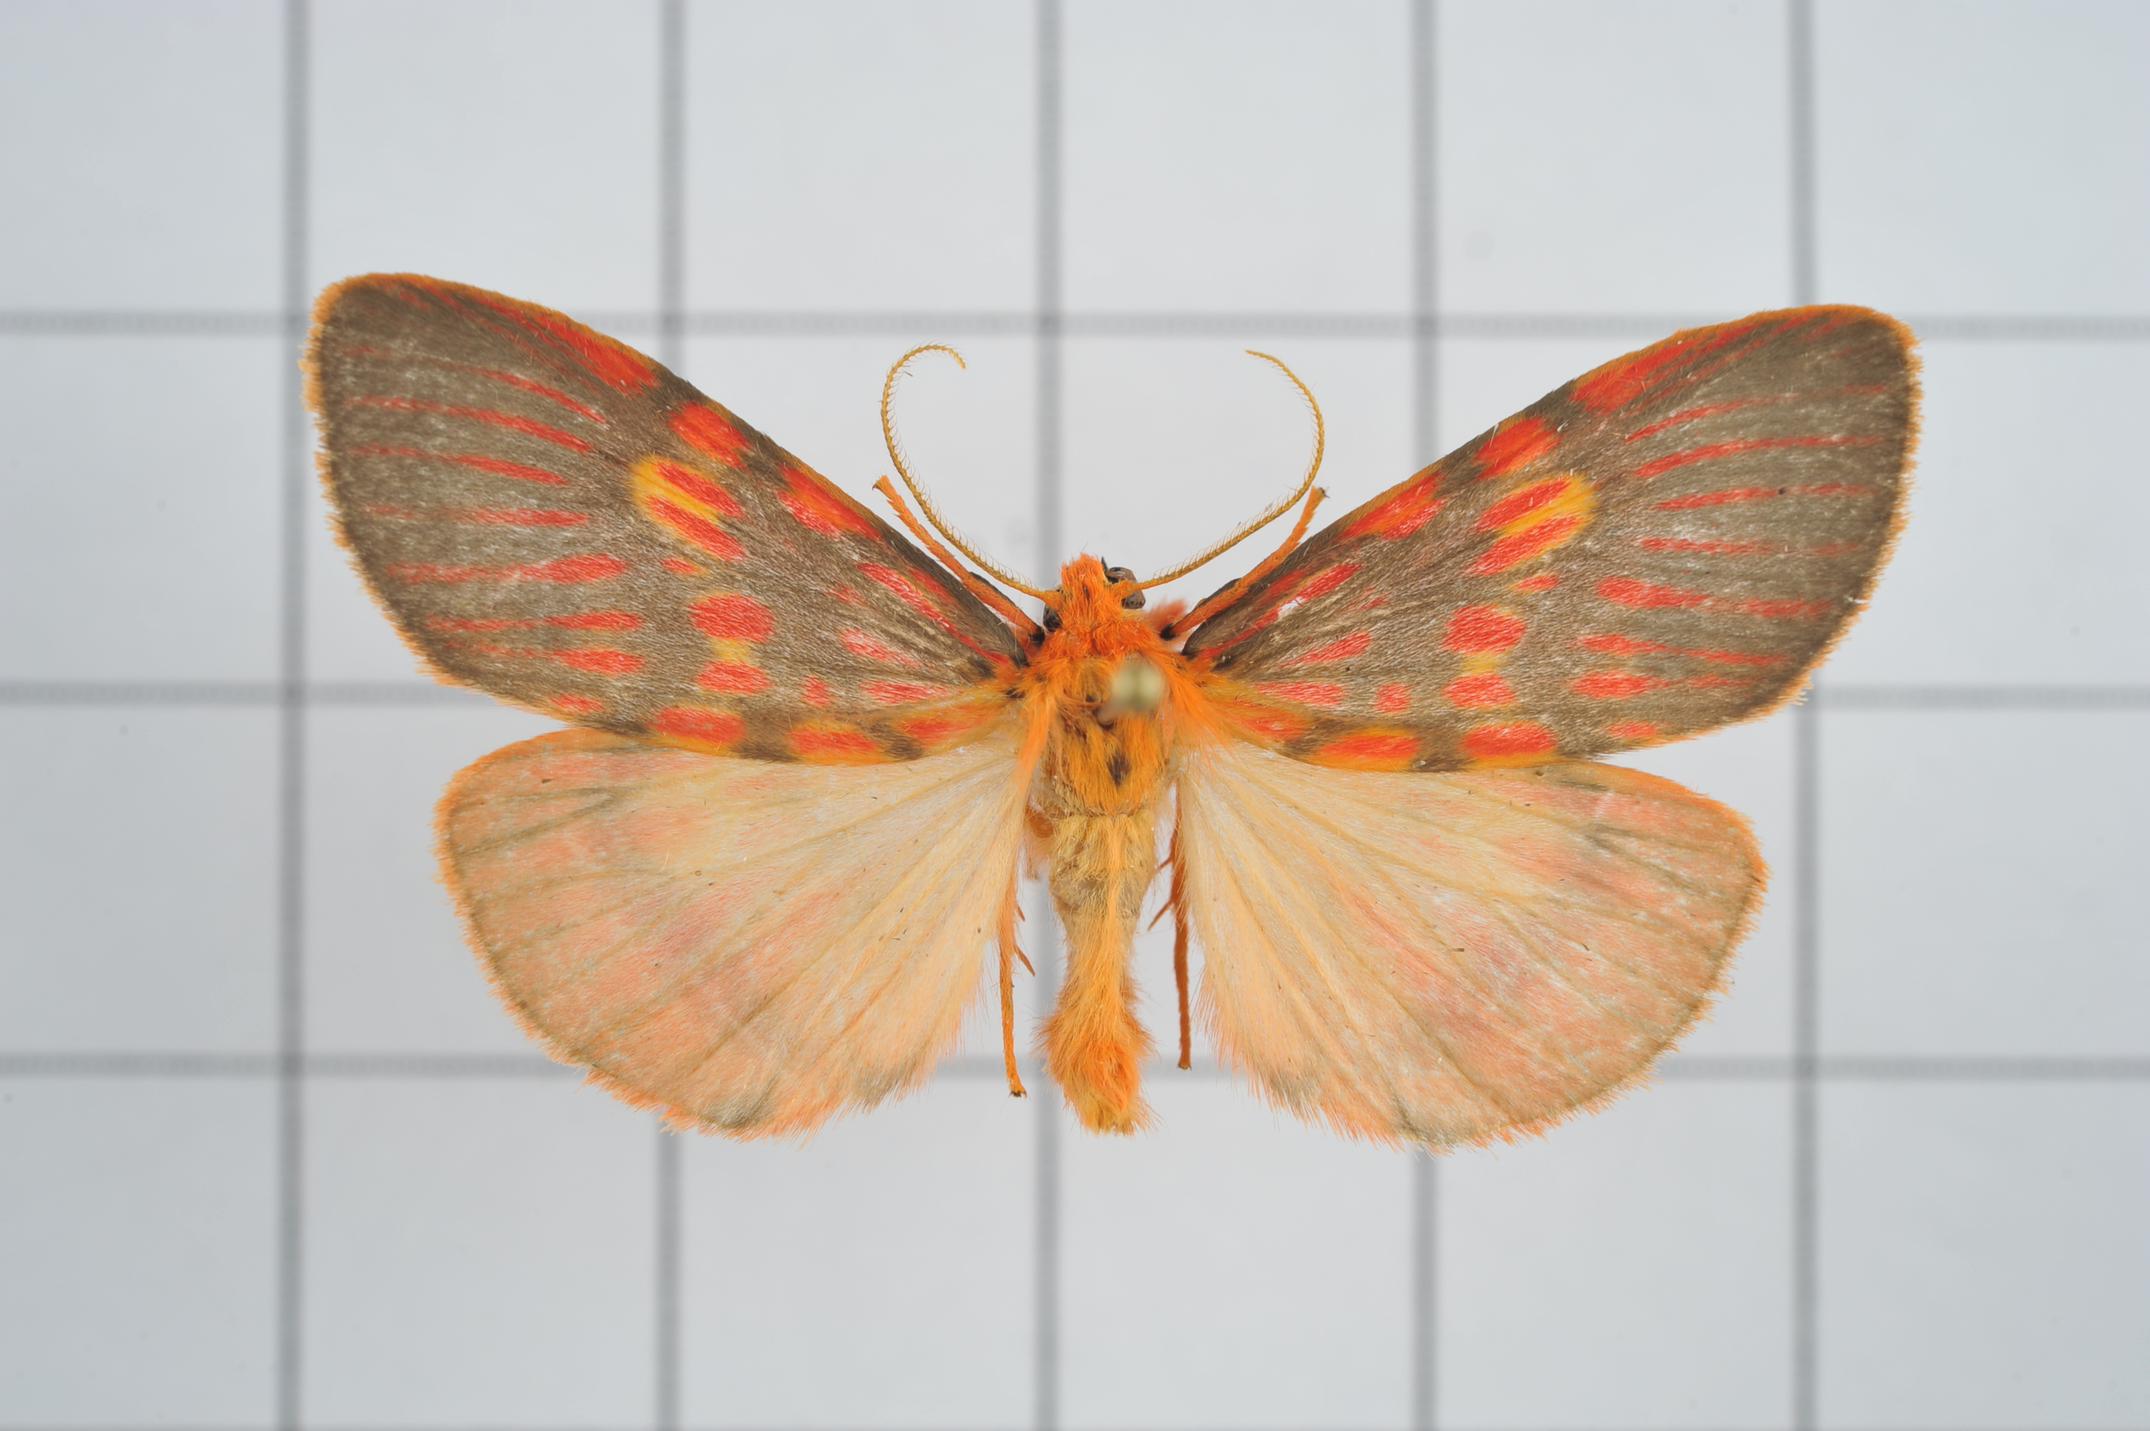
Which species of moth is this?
Barsine callorufa
